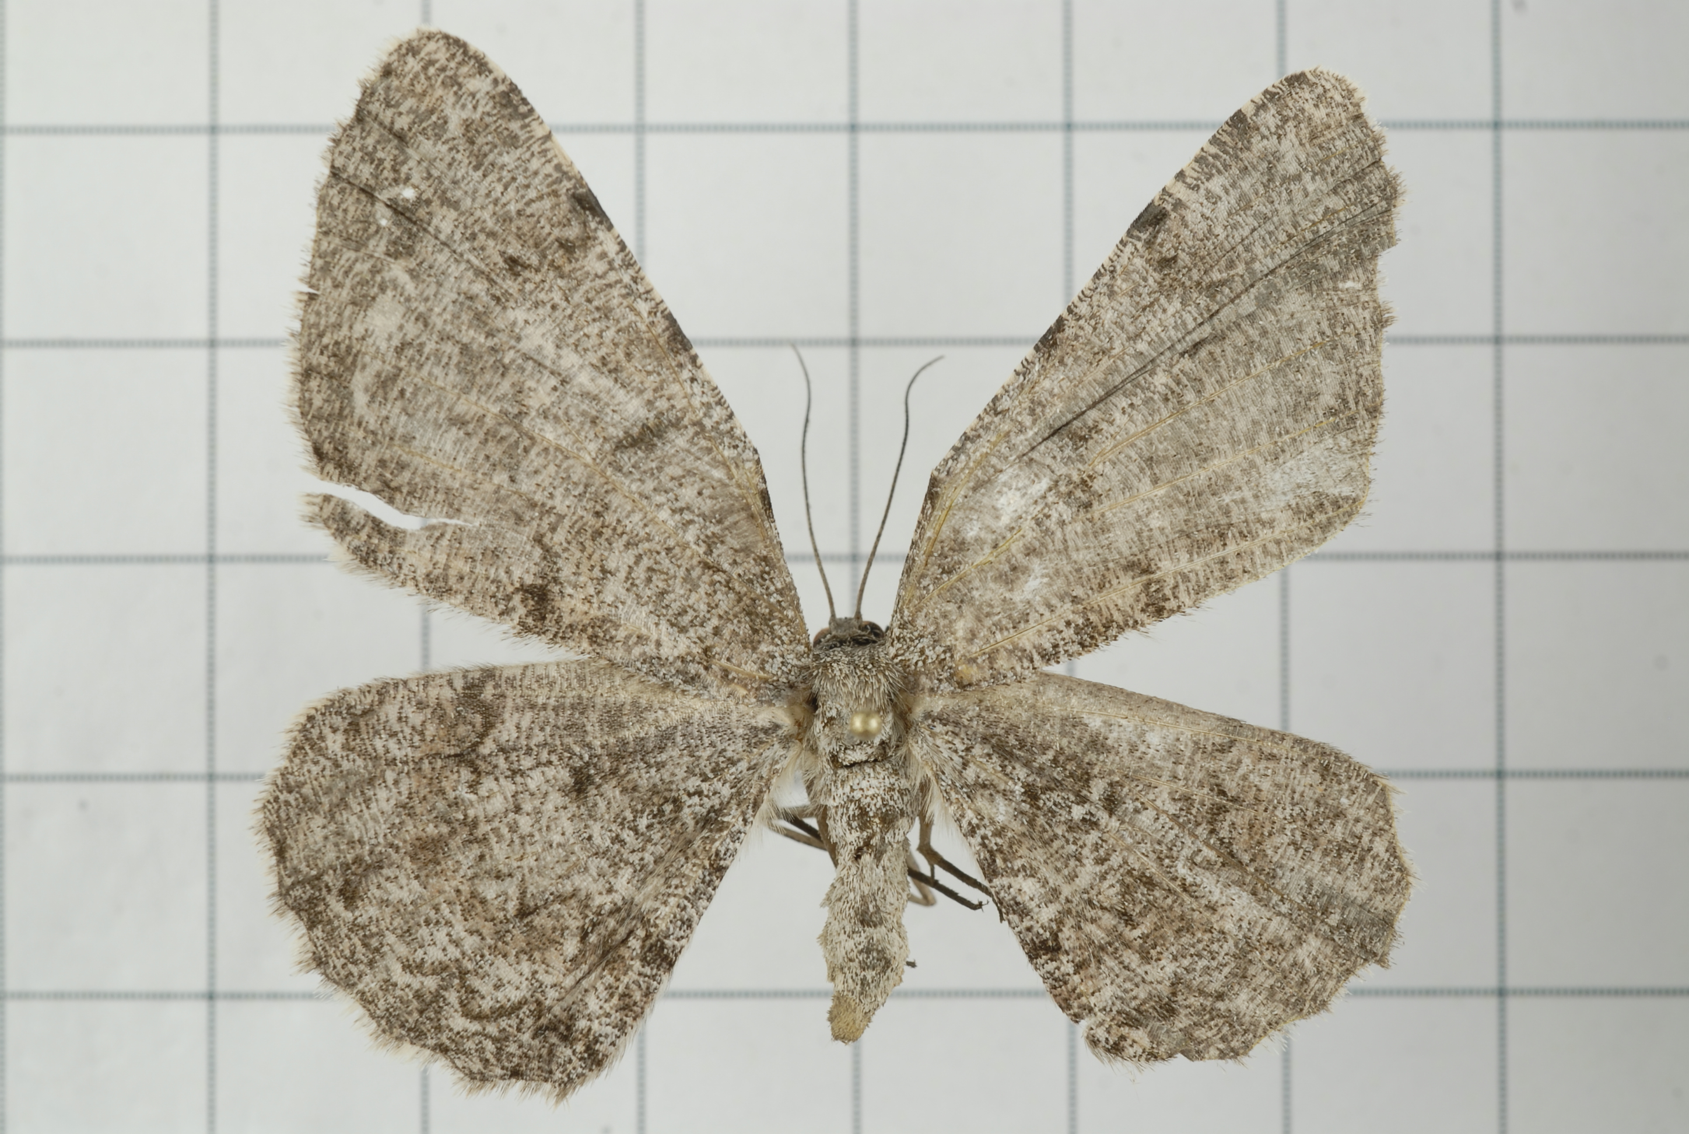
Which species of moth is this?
Hypomecis cineracea
